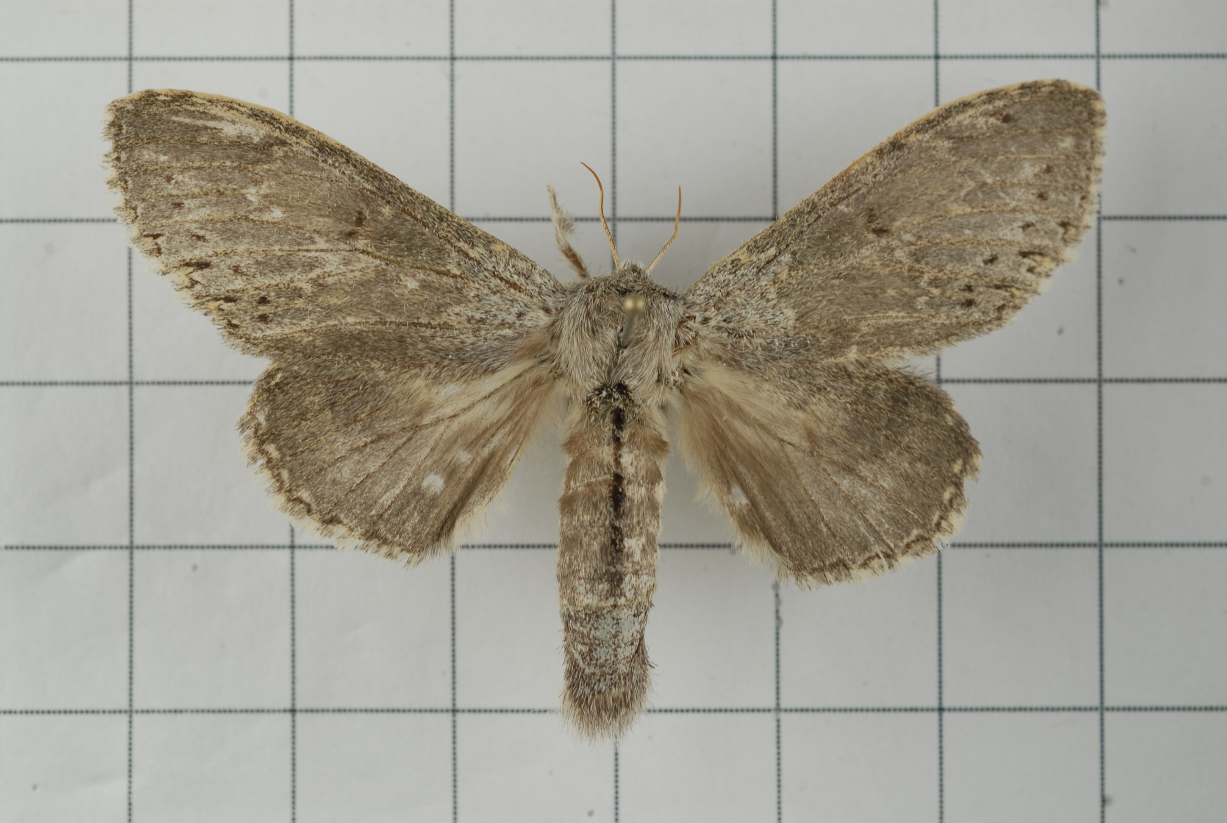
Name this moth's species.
Stauropus alternus alternus
